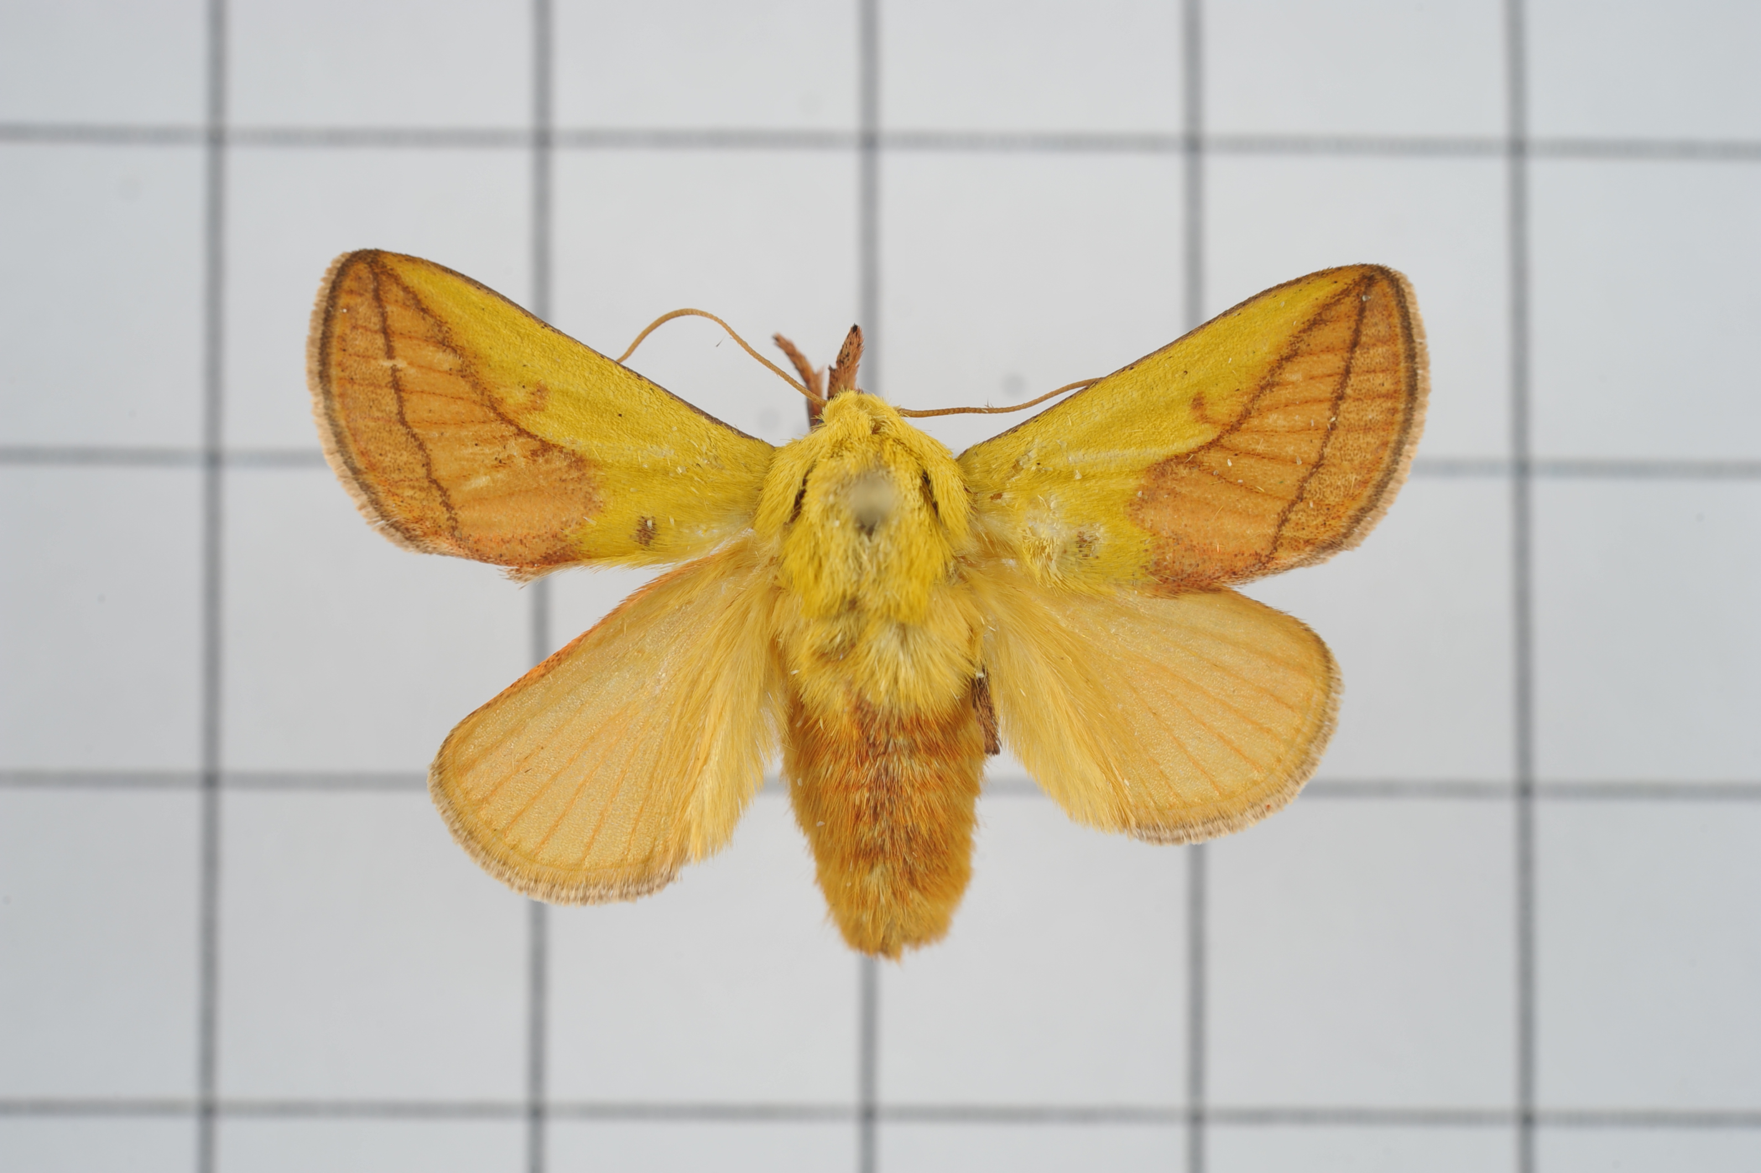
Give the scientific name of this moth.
Monema flavescens
